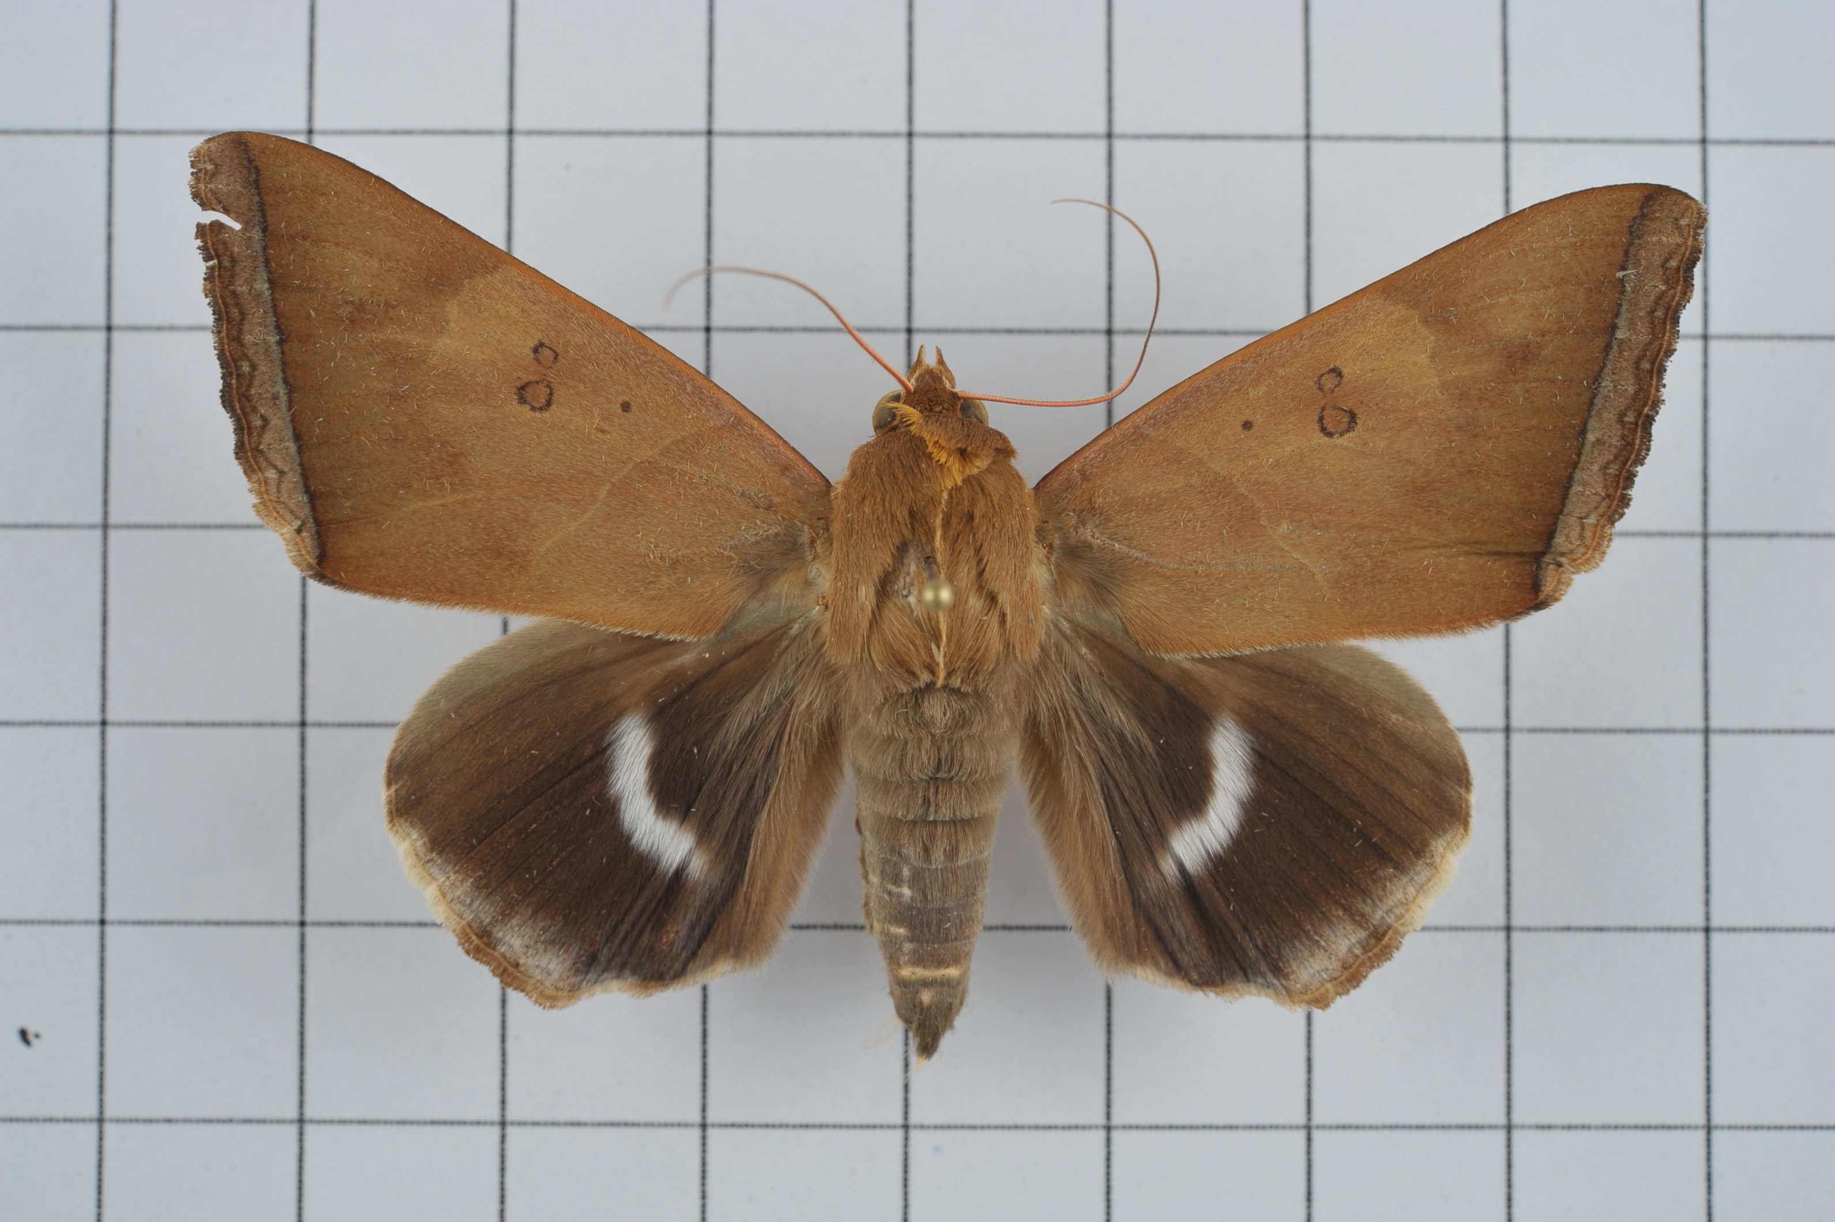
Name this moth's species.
Artena dotata
